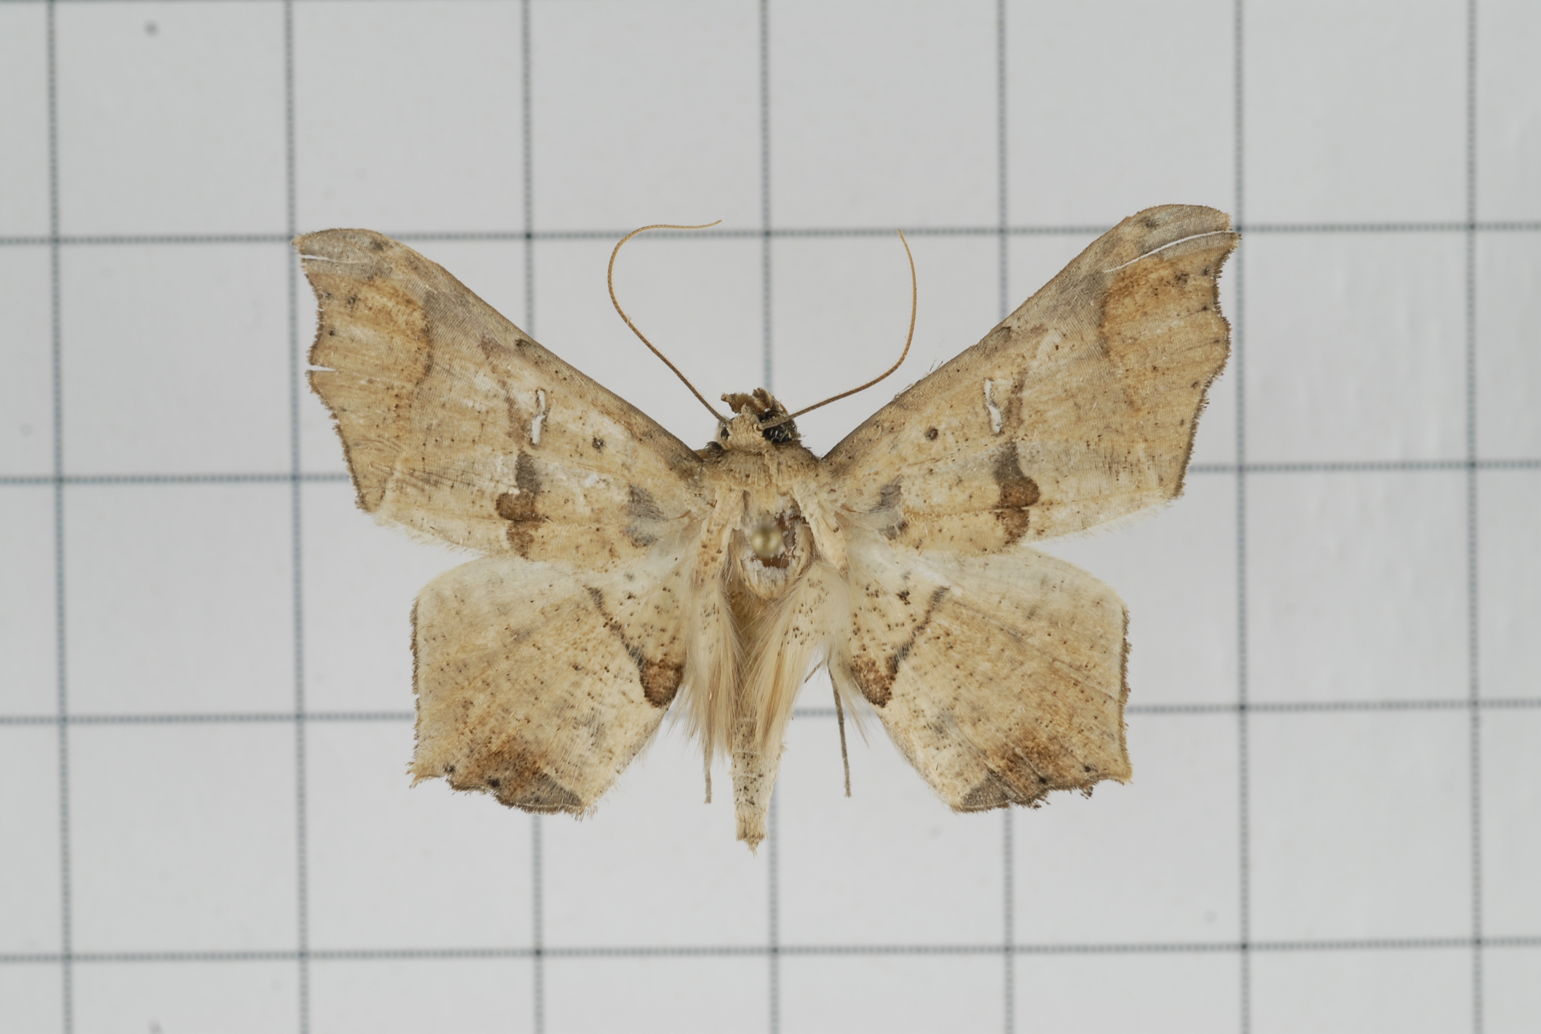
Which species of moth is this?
Semiothisops macariata
